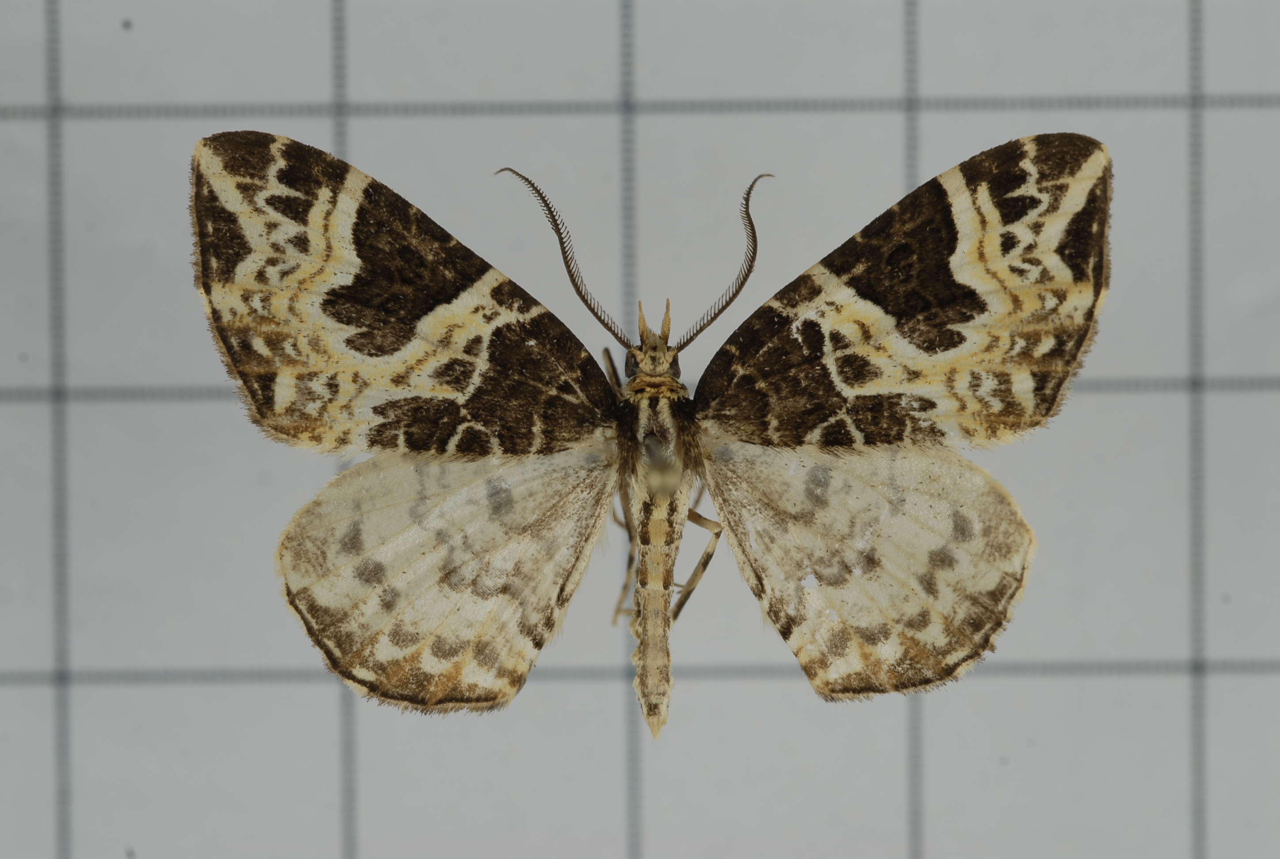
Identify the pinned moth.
Eustroma contorta
